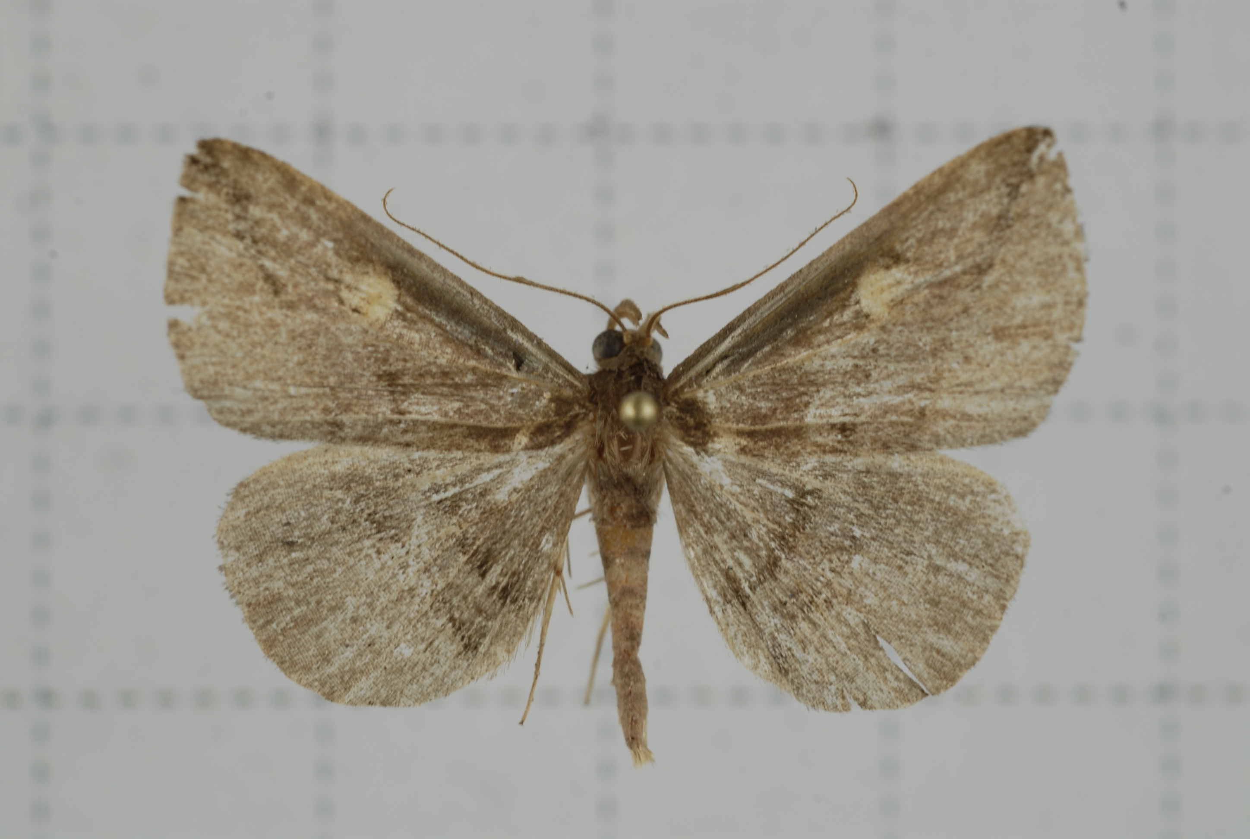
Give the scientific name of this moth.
Hadennia ochreistigma
